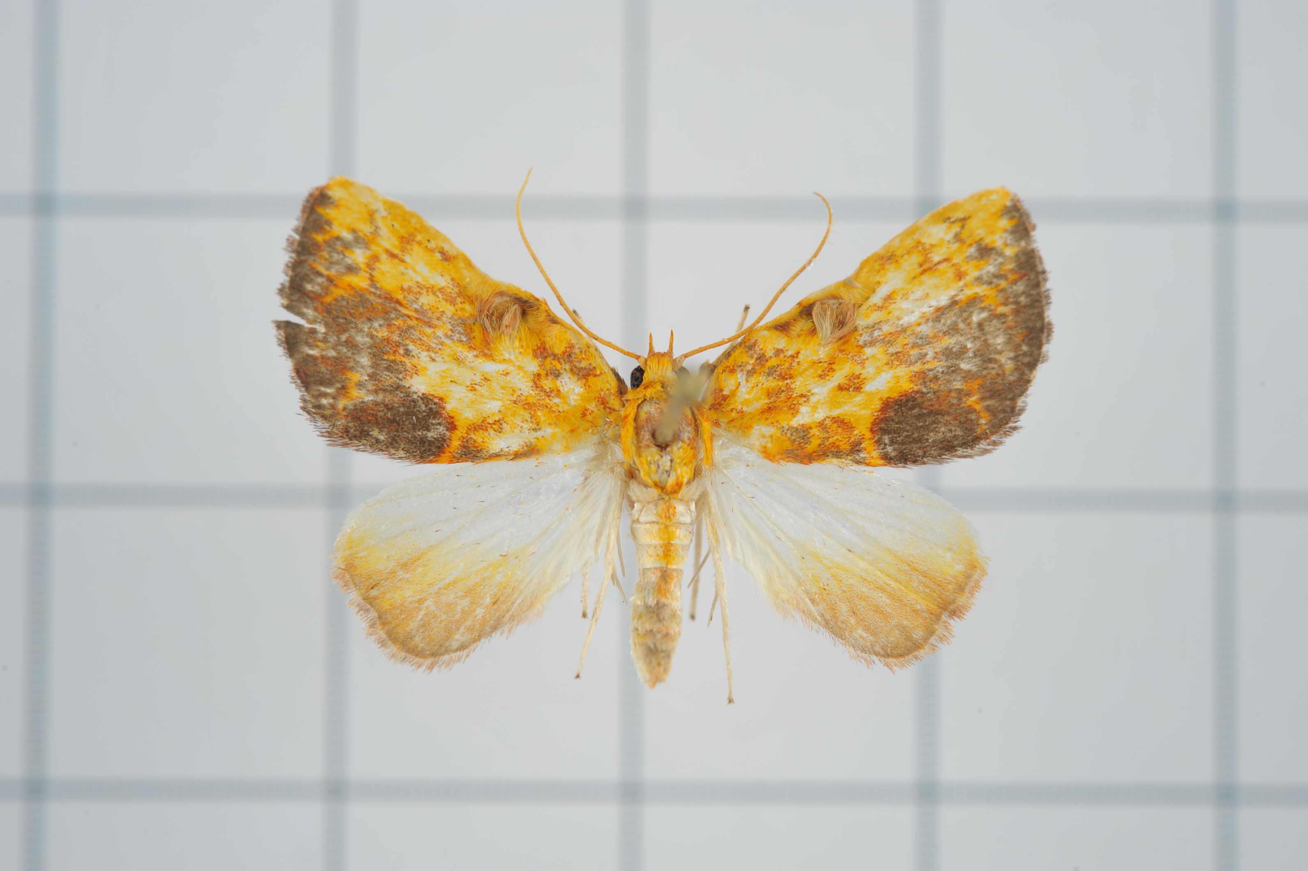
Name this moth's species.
Siglophora ferreilutea
